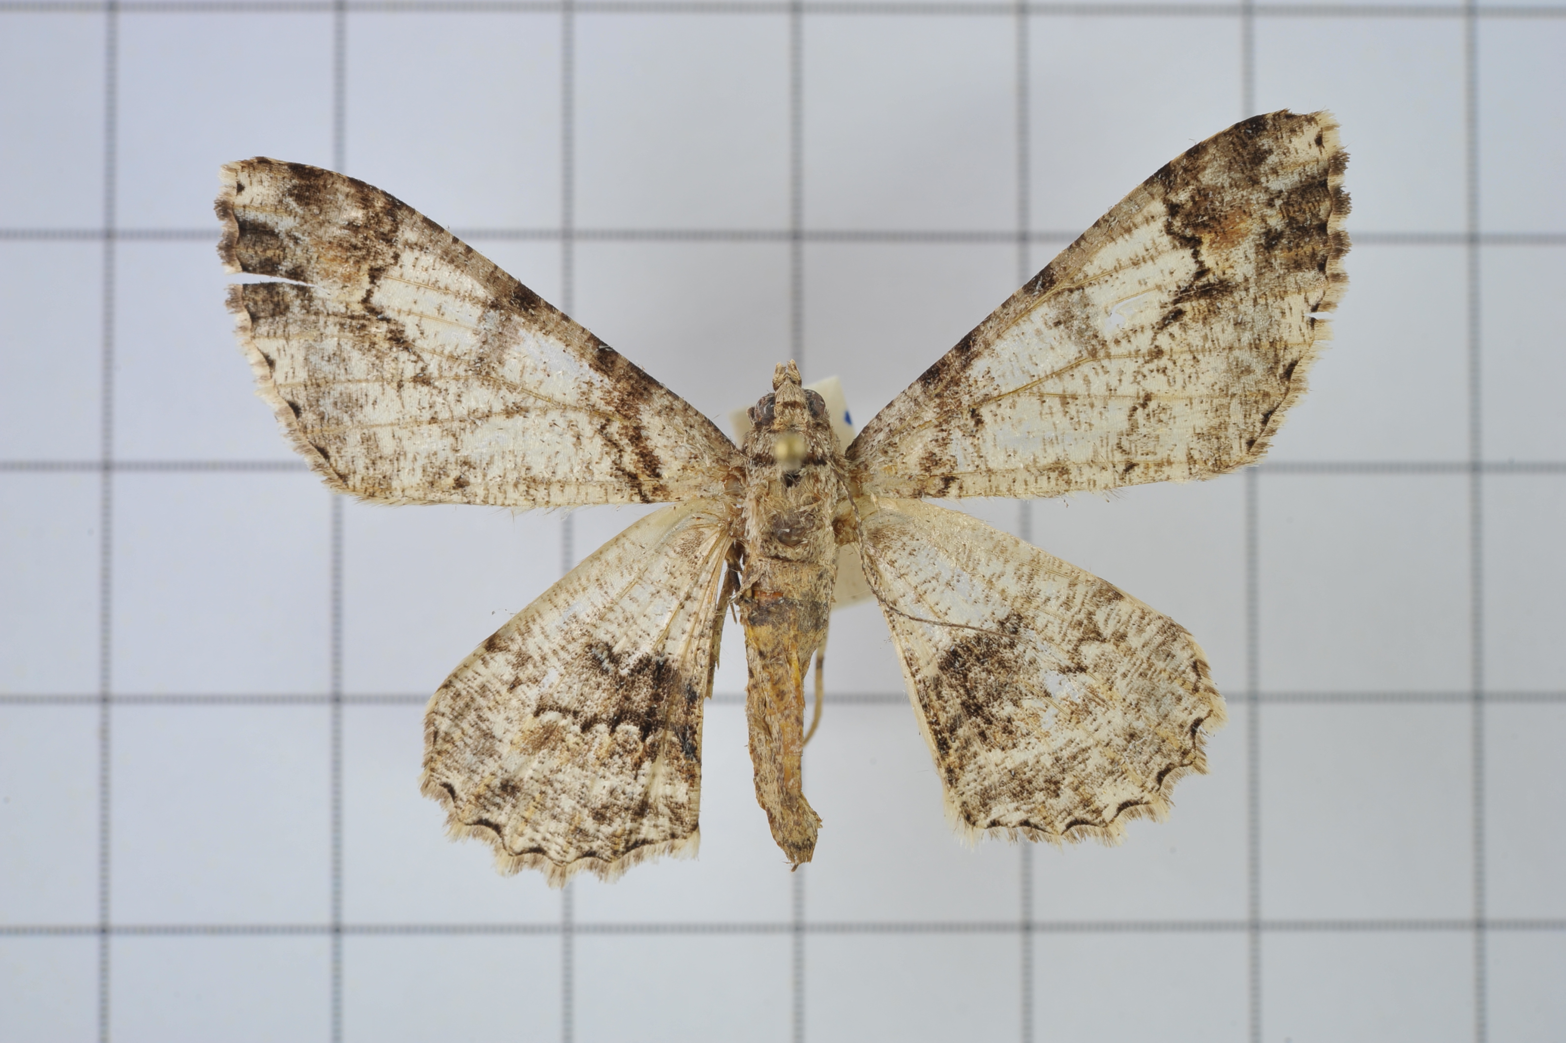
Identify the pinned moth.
Cleora fraterna
